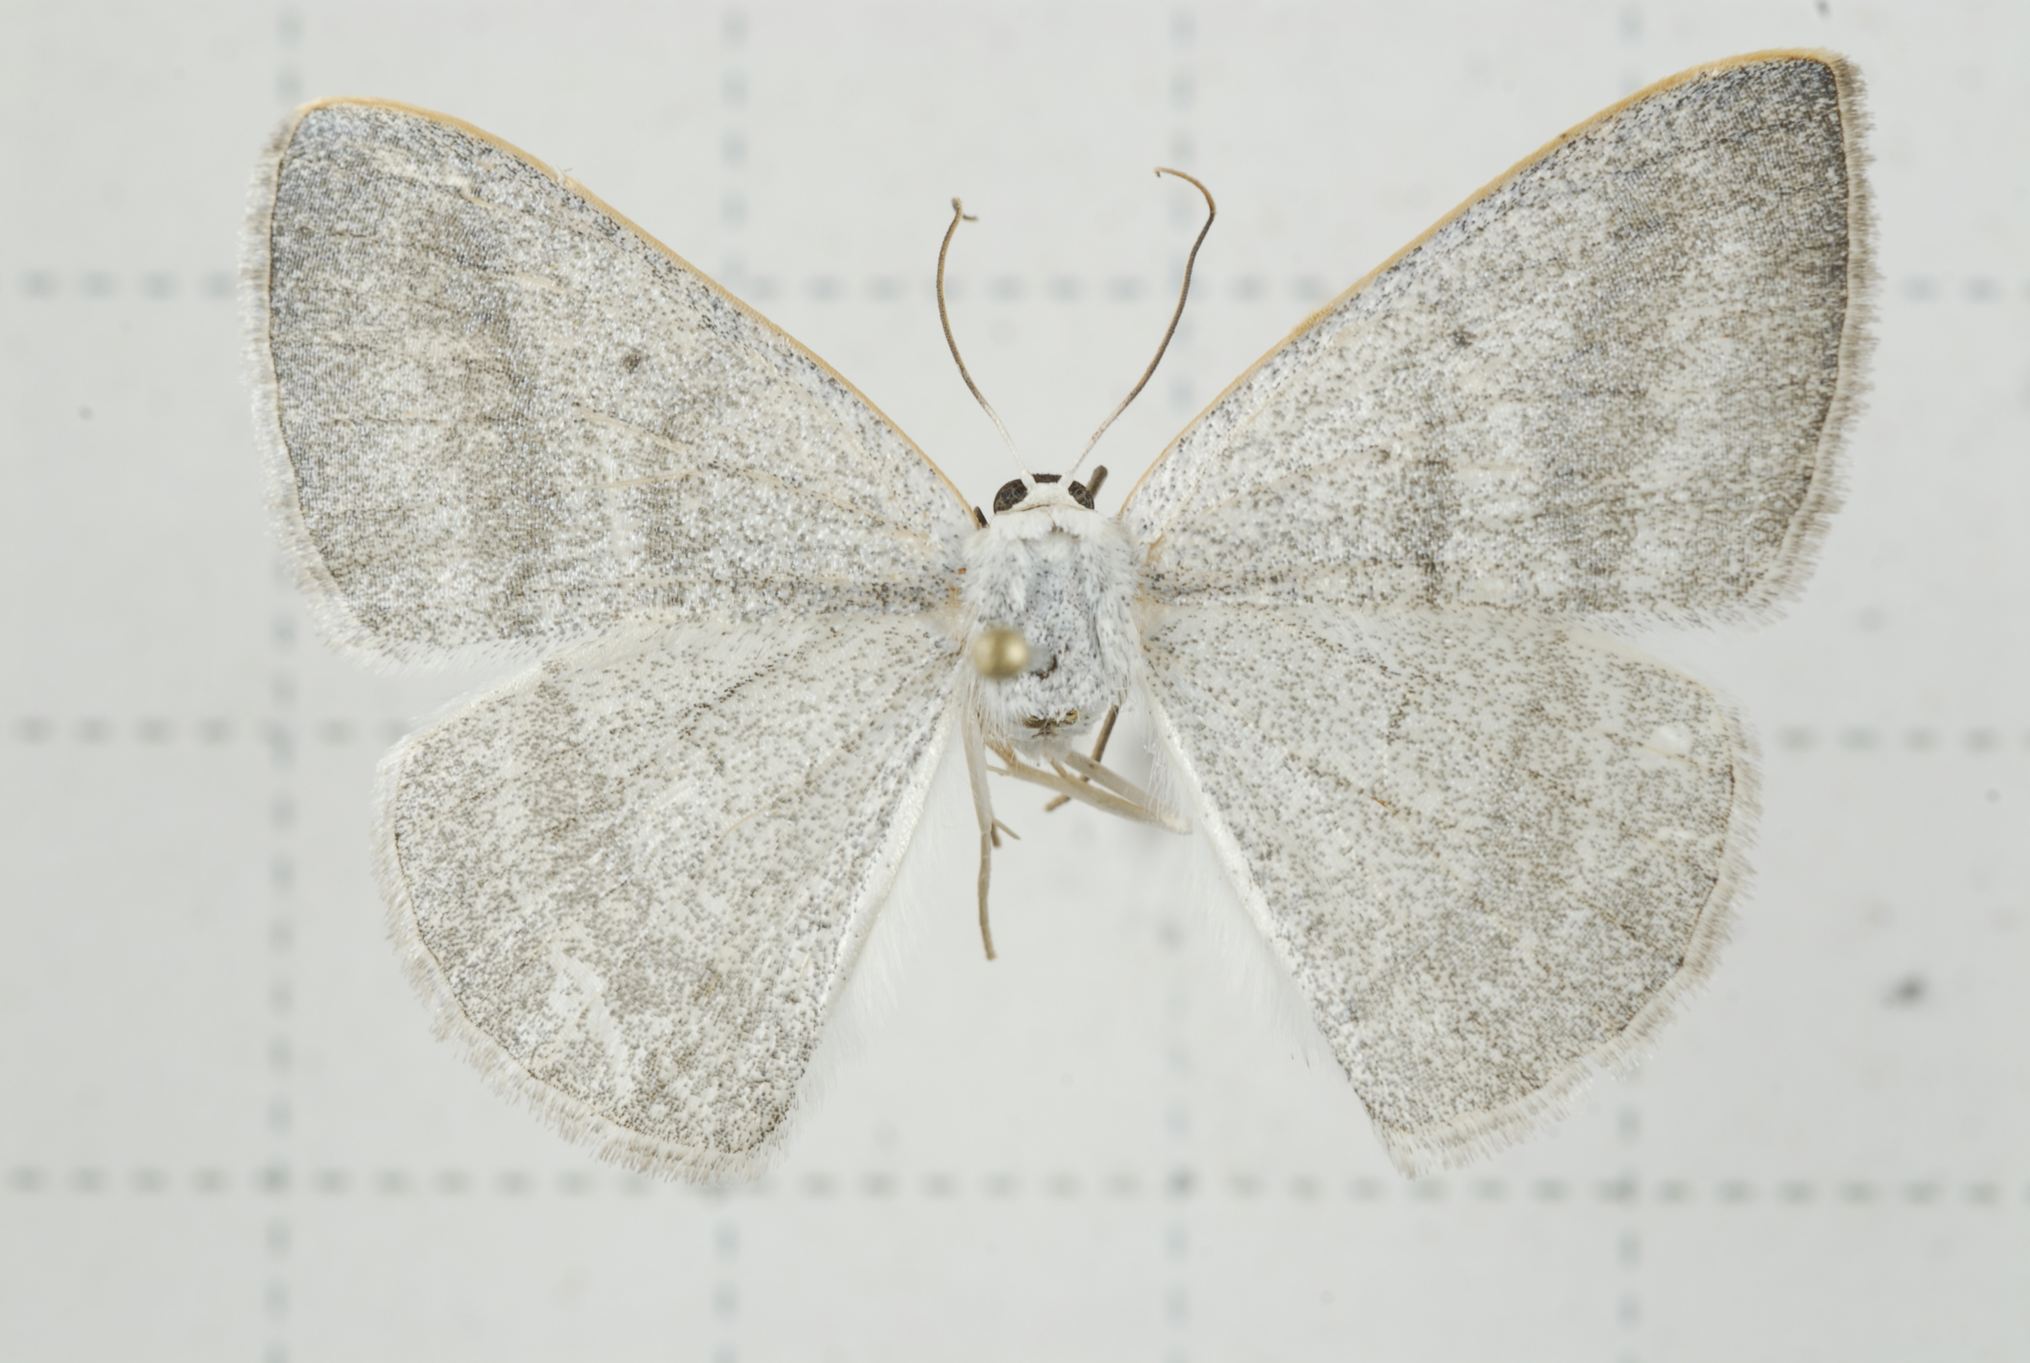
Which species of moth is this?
Lomographa platyleucata marginata
